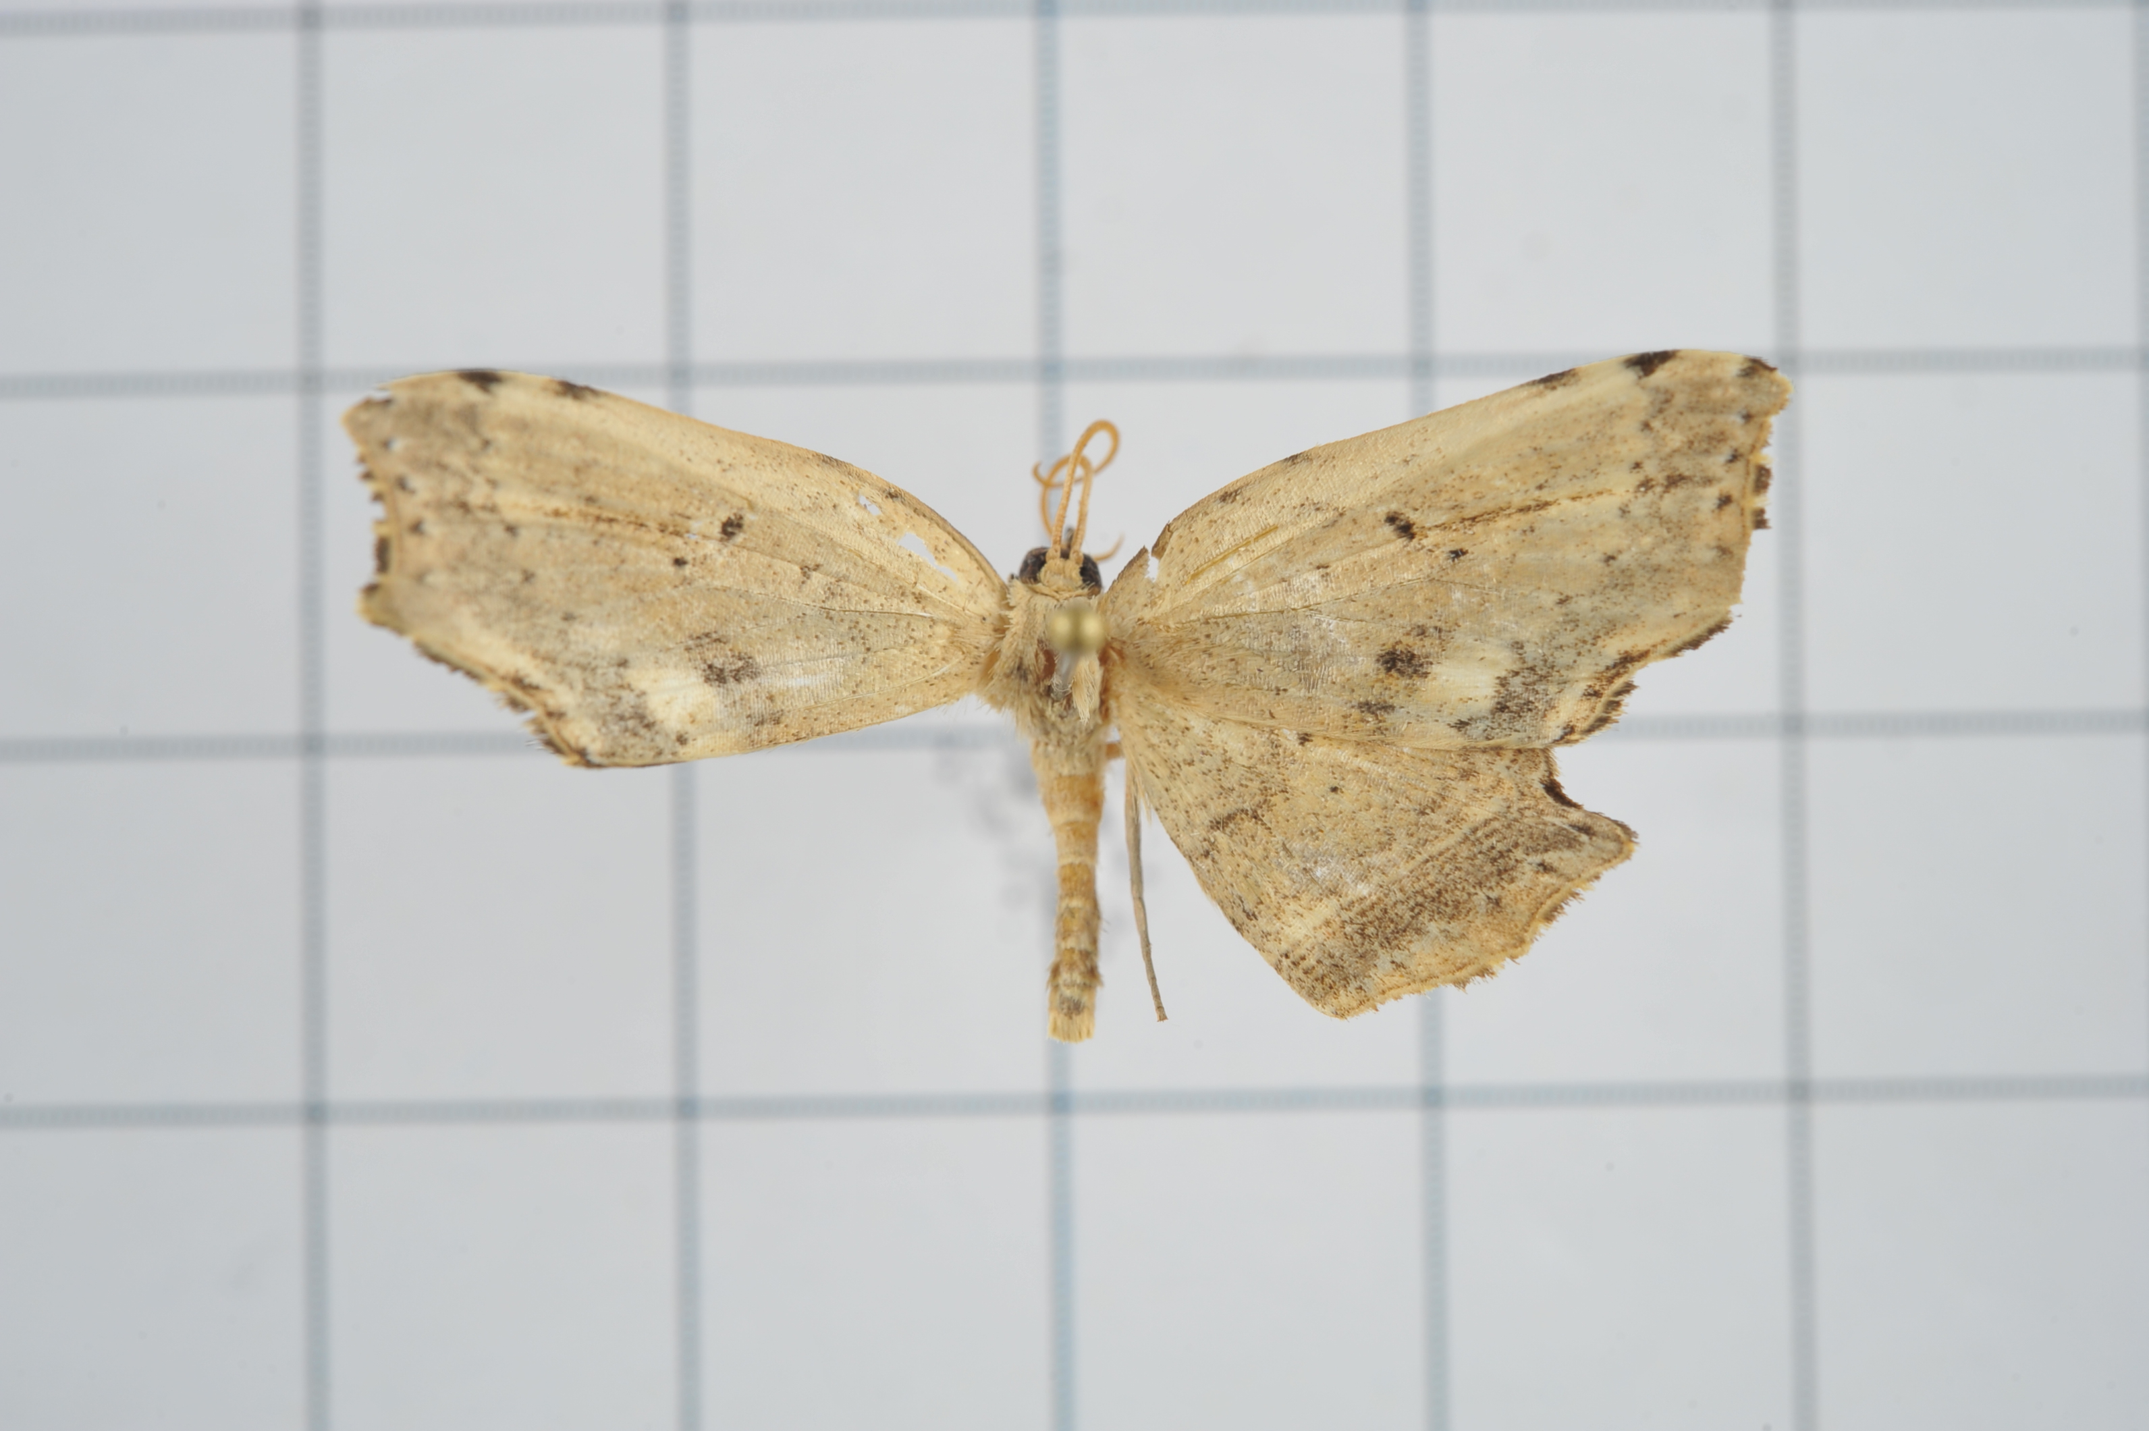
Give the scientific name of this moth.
Phalacra strigata insulicola
